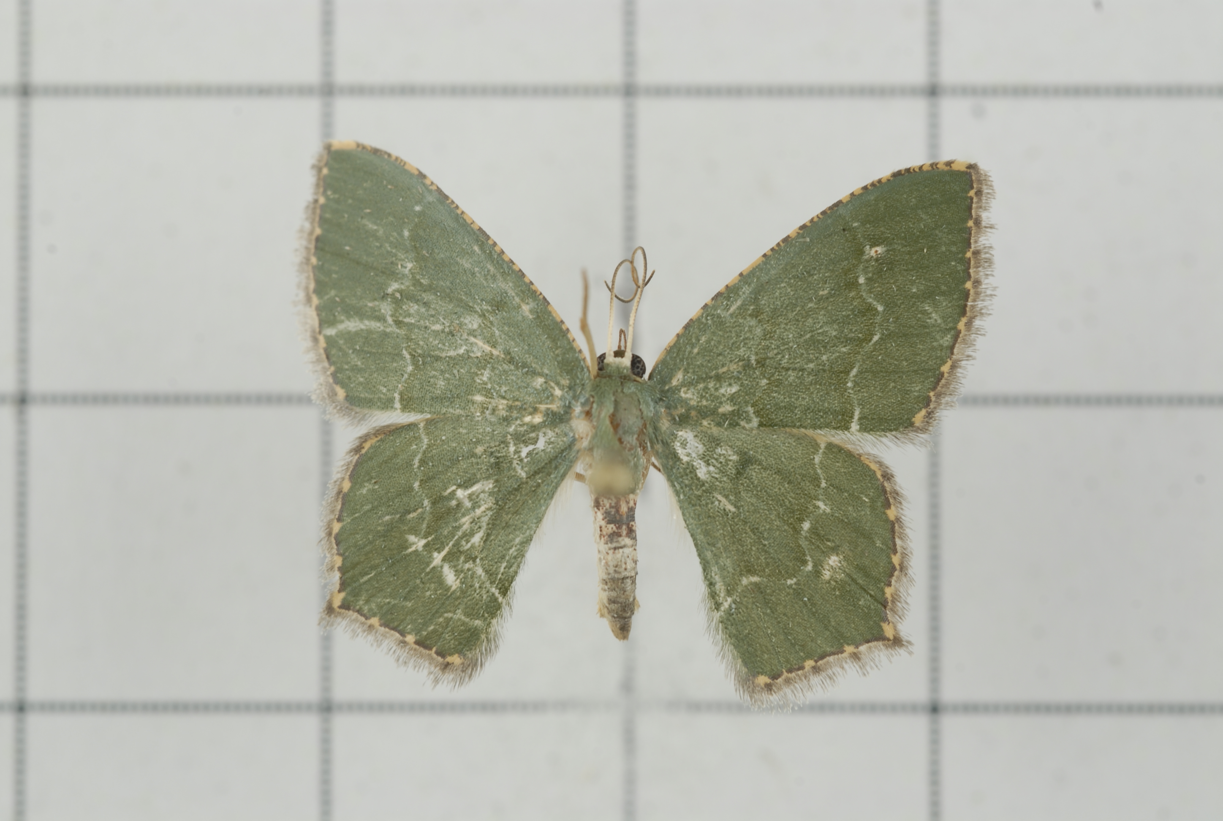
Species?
Hemithea tritonaria
